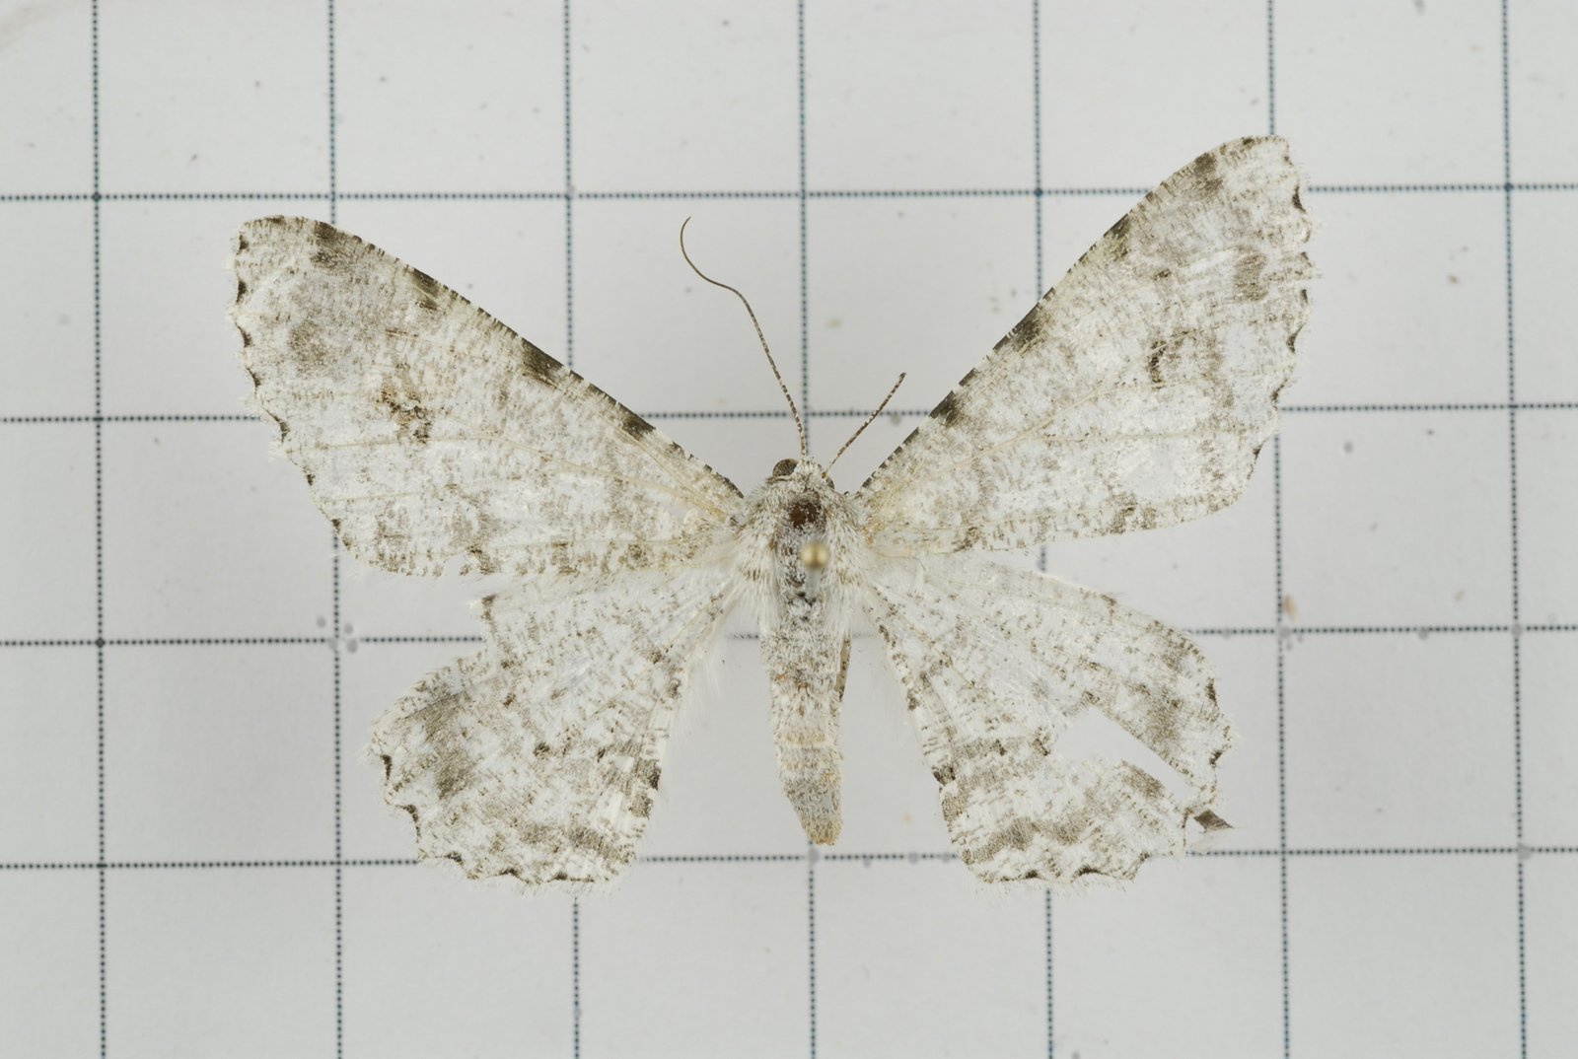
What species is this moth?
Lassaba parvalbidaria parvalbidaria
